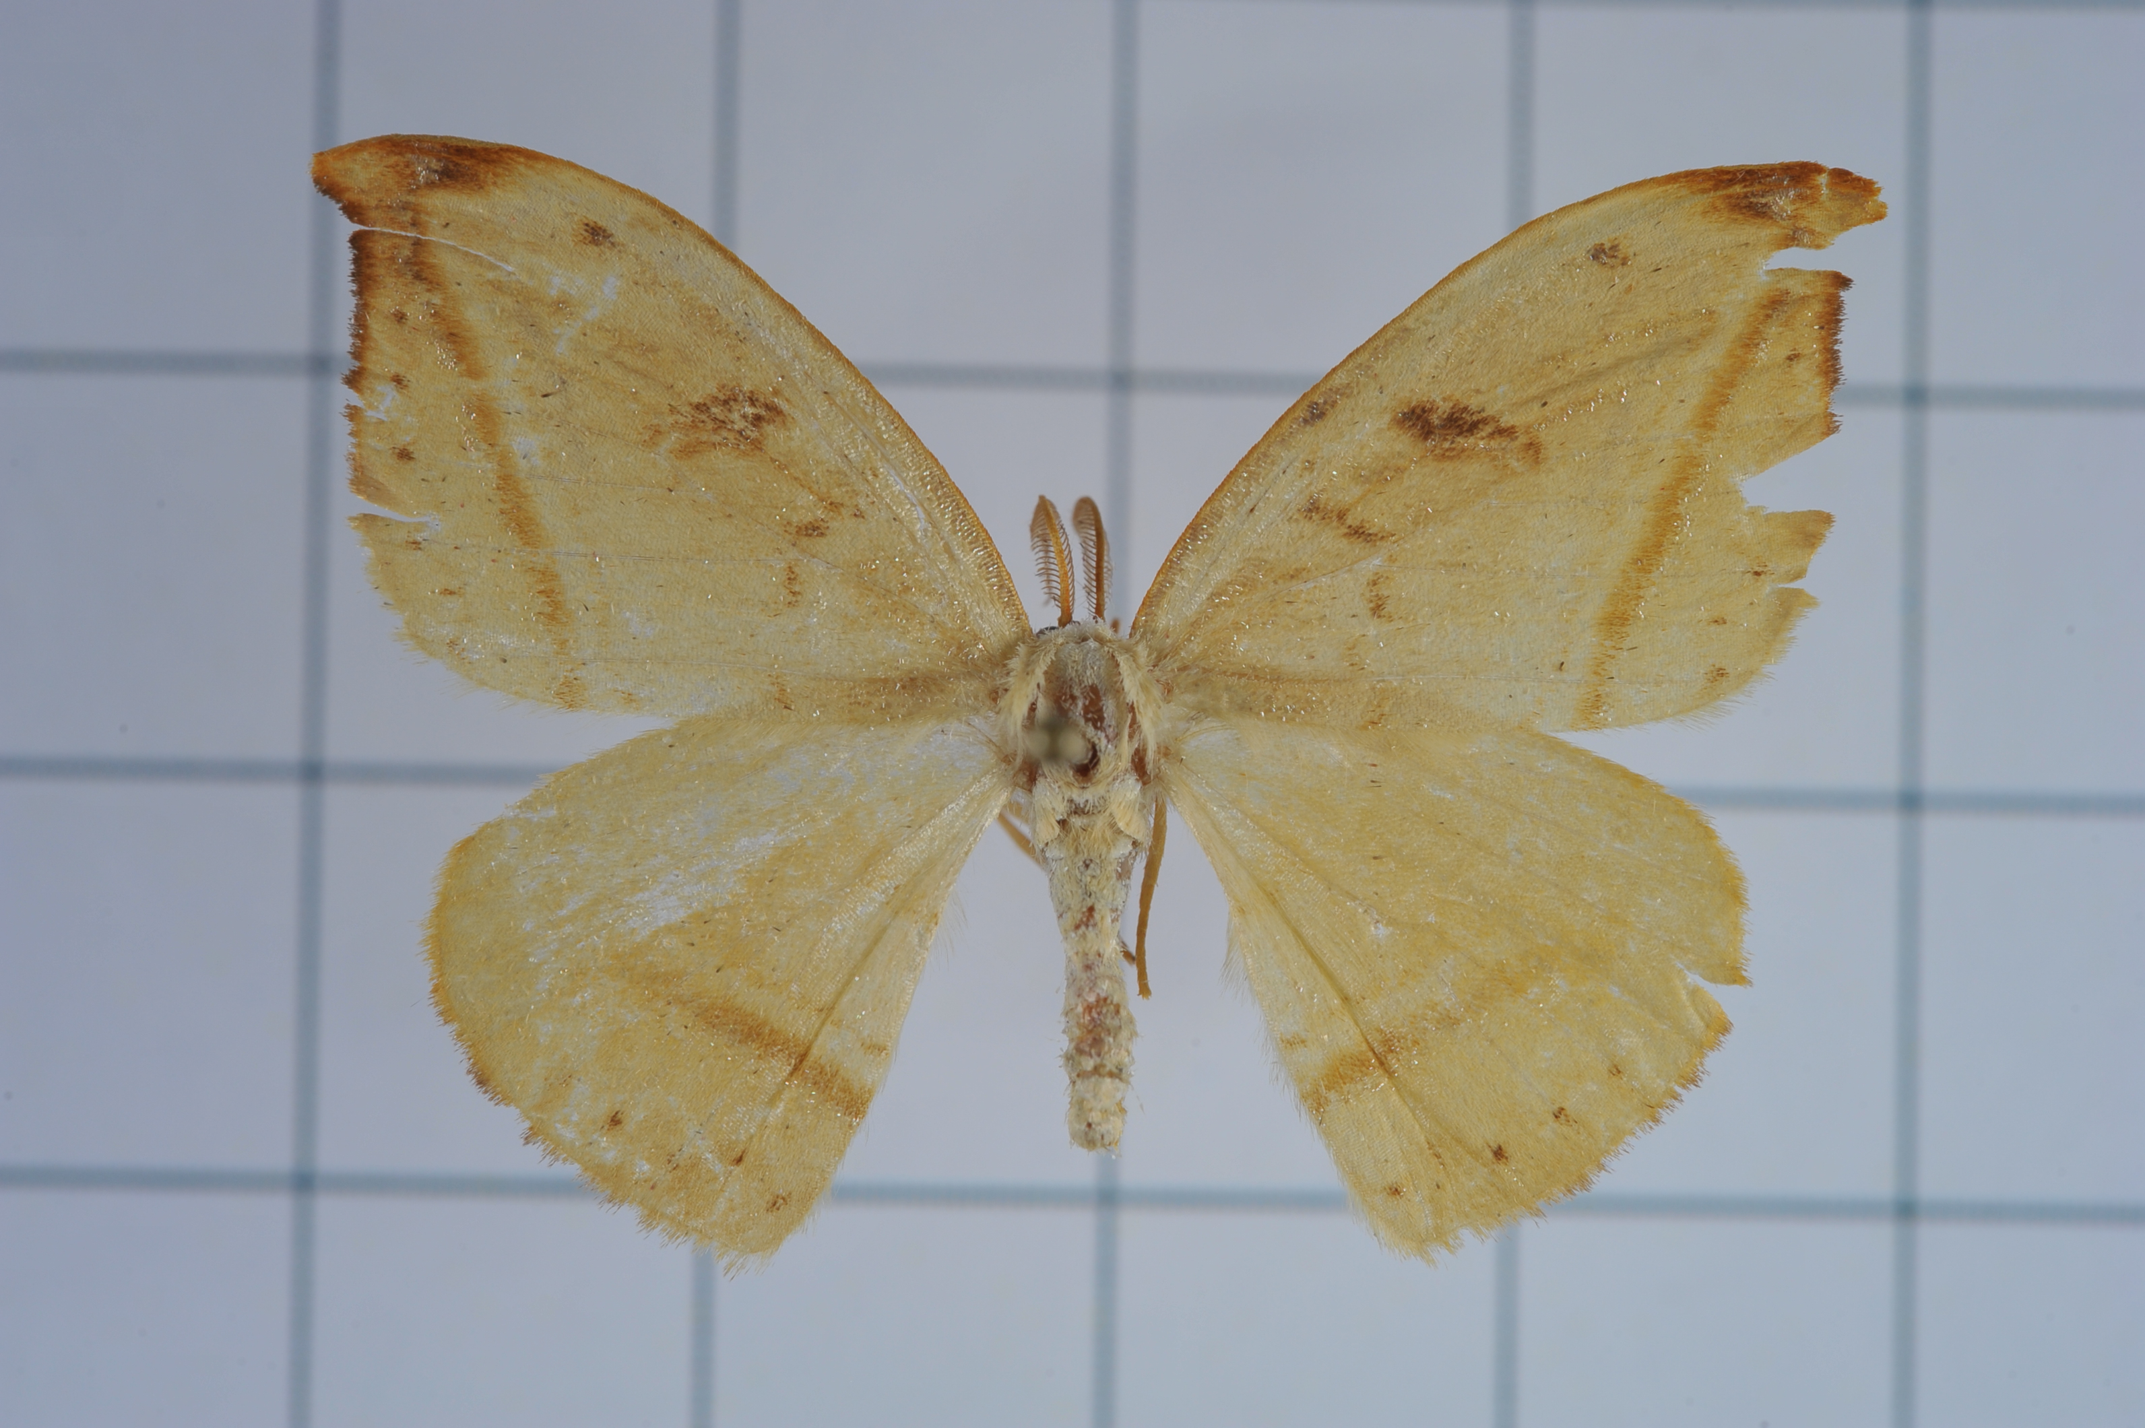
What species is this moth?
Callidrepana patrana
